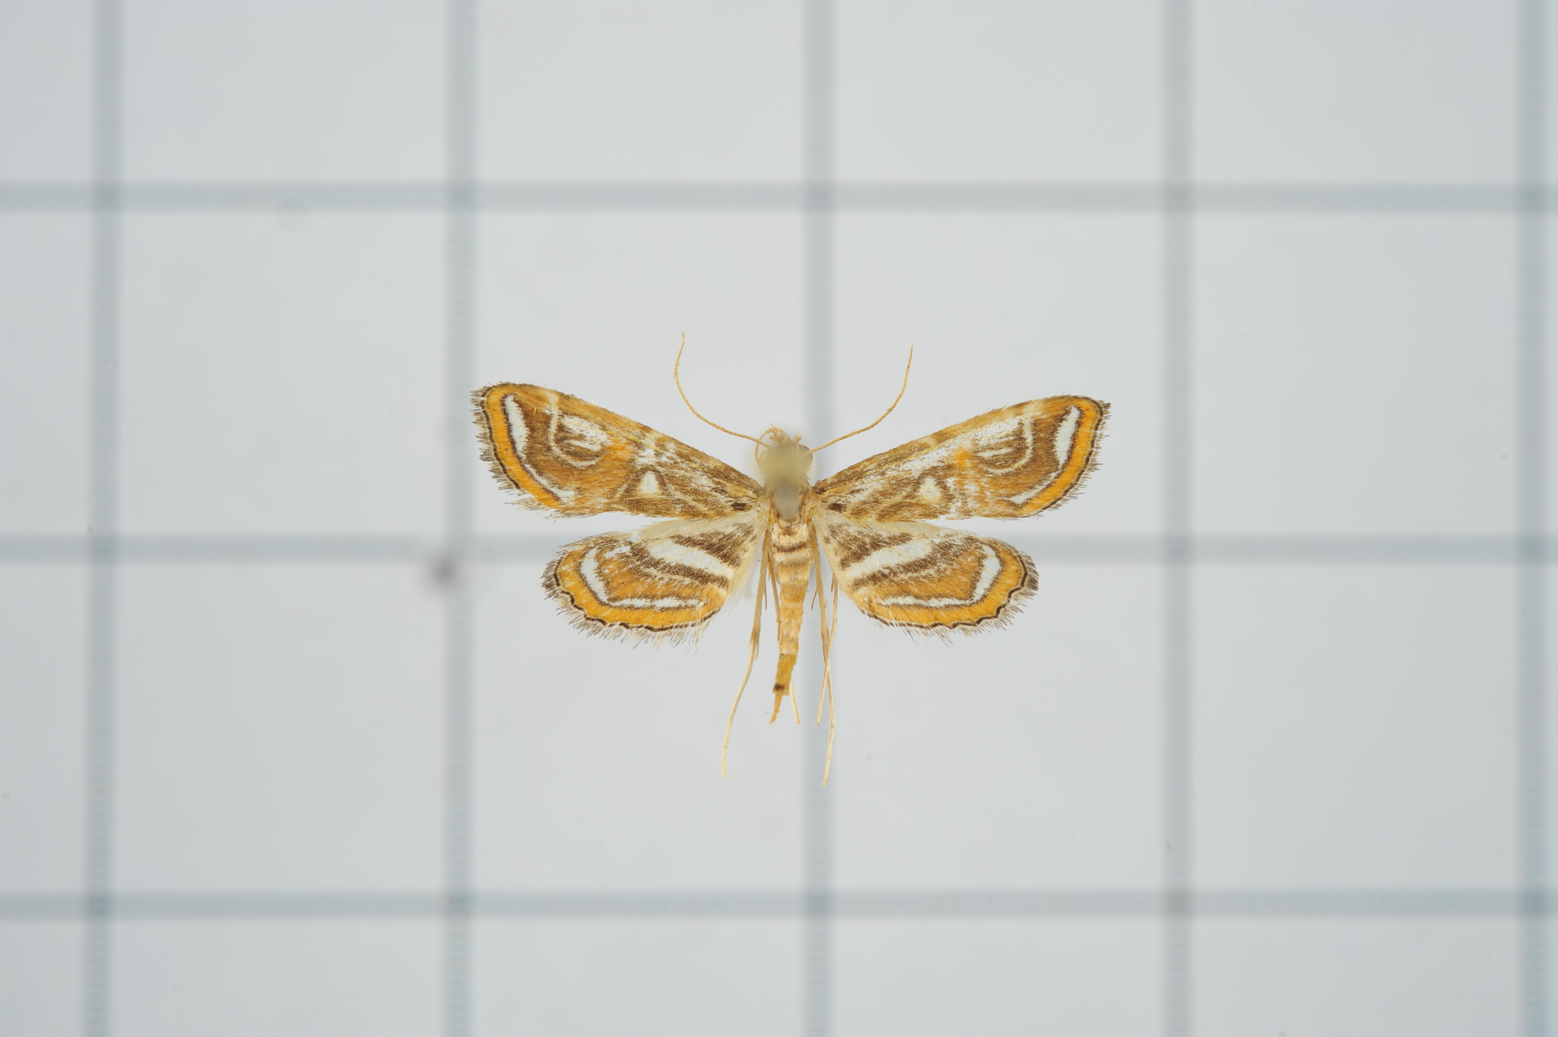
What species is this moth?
Paracymoriza cataclystalis
